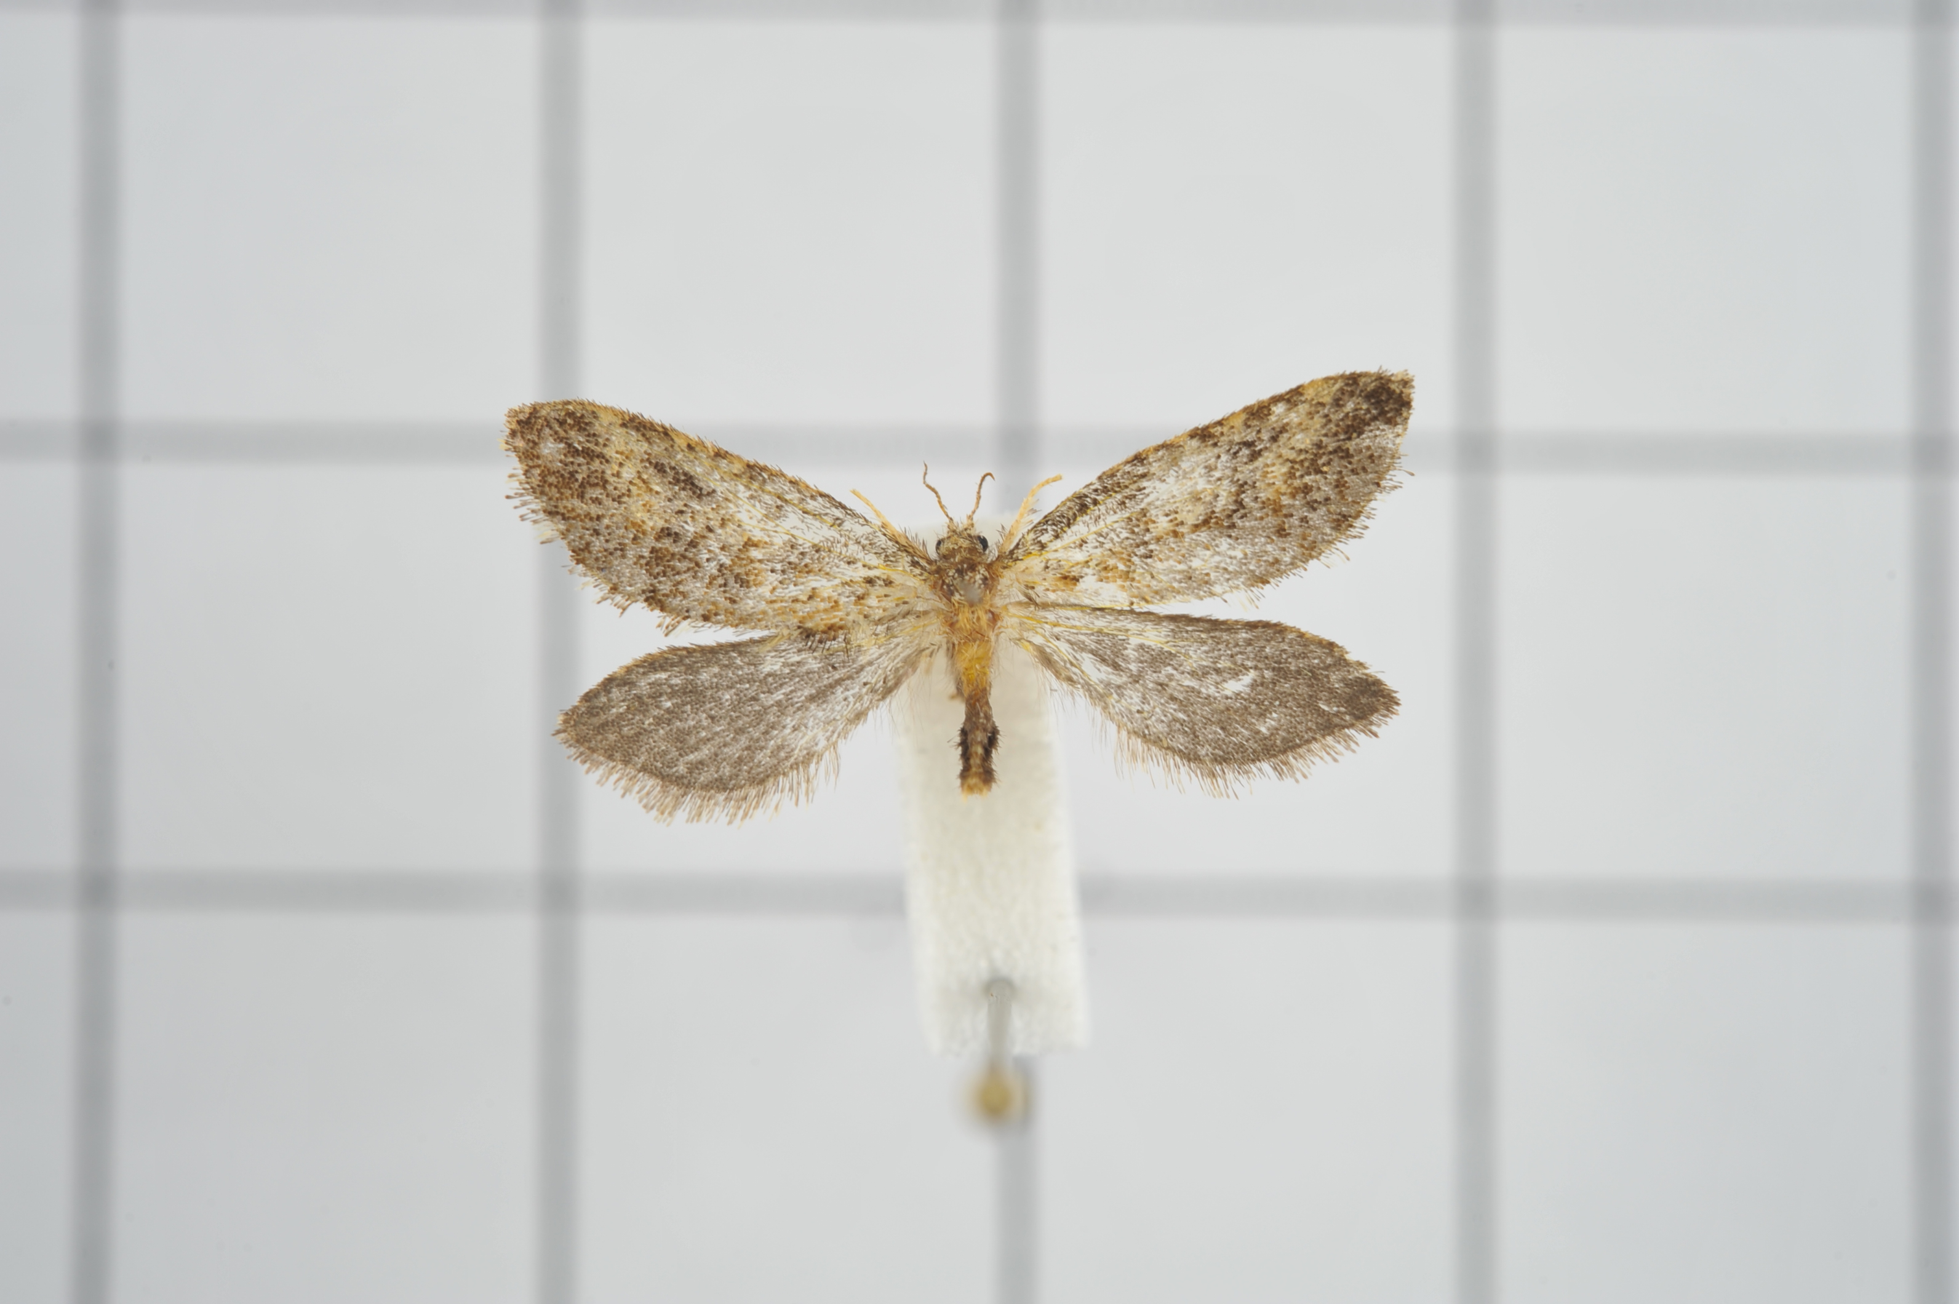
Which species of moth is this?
Ogygioses caliginosa
